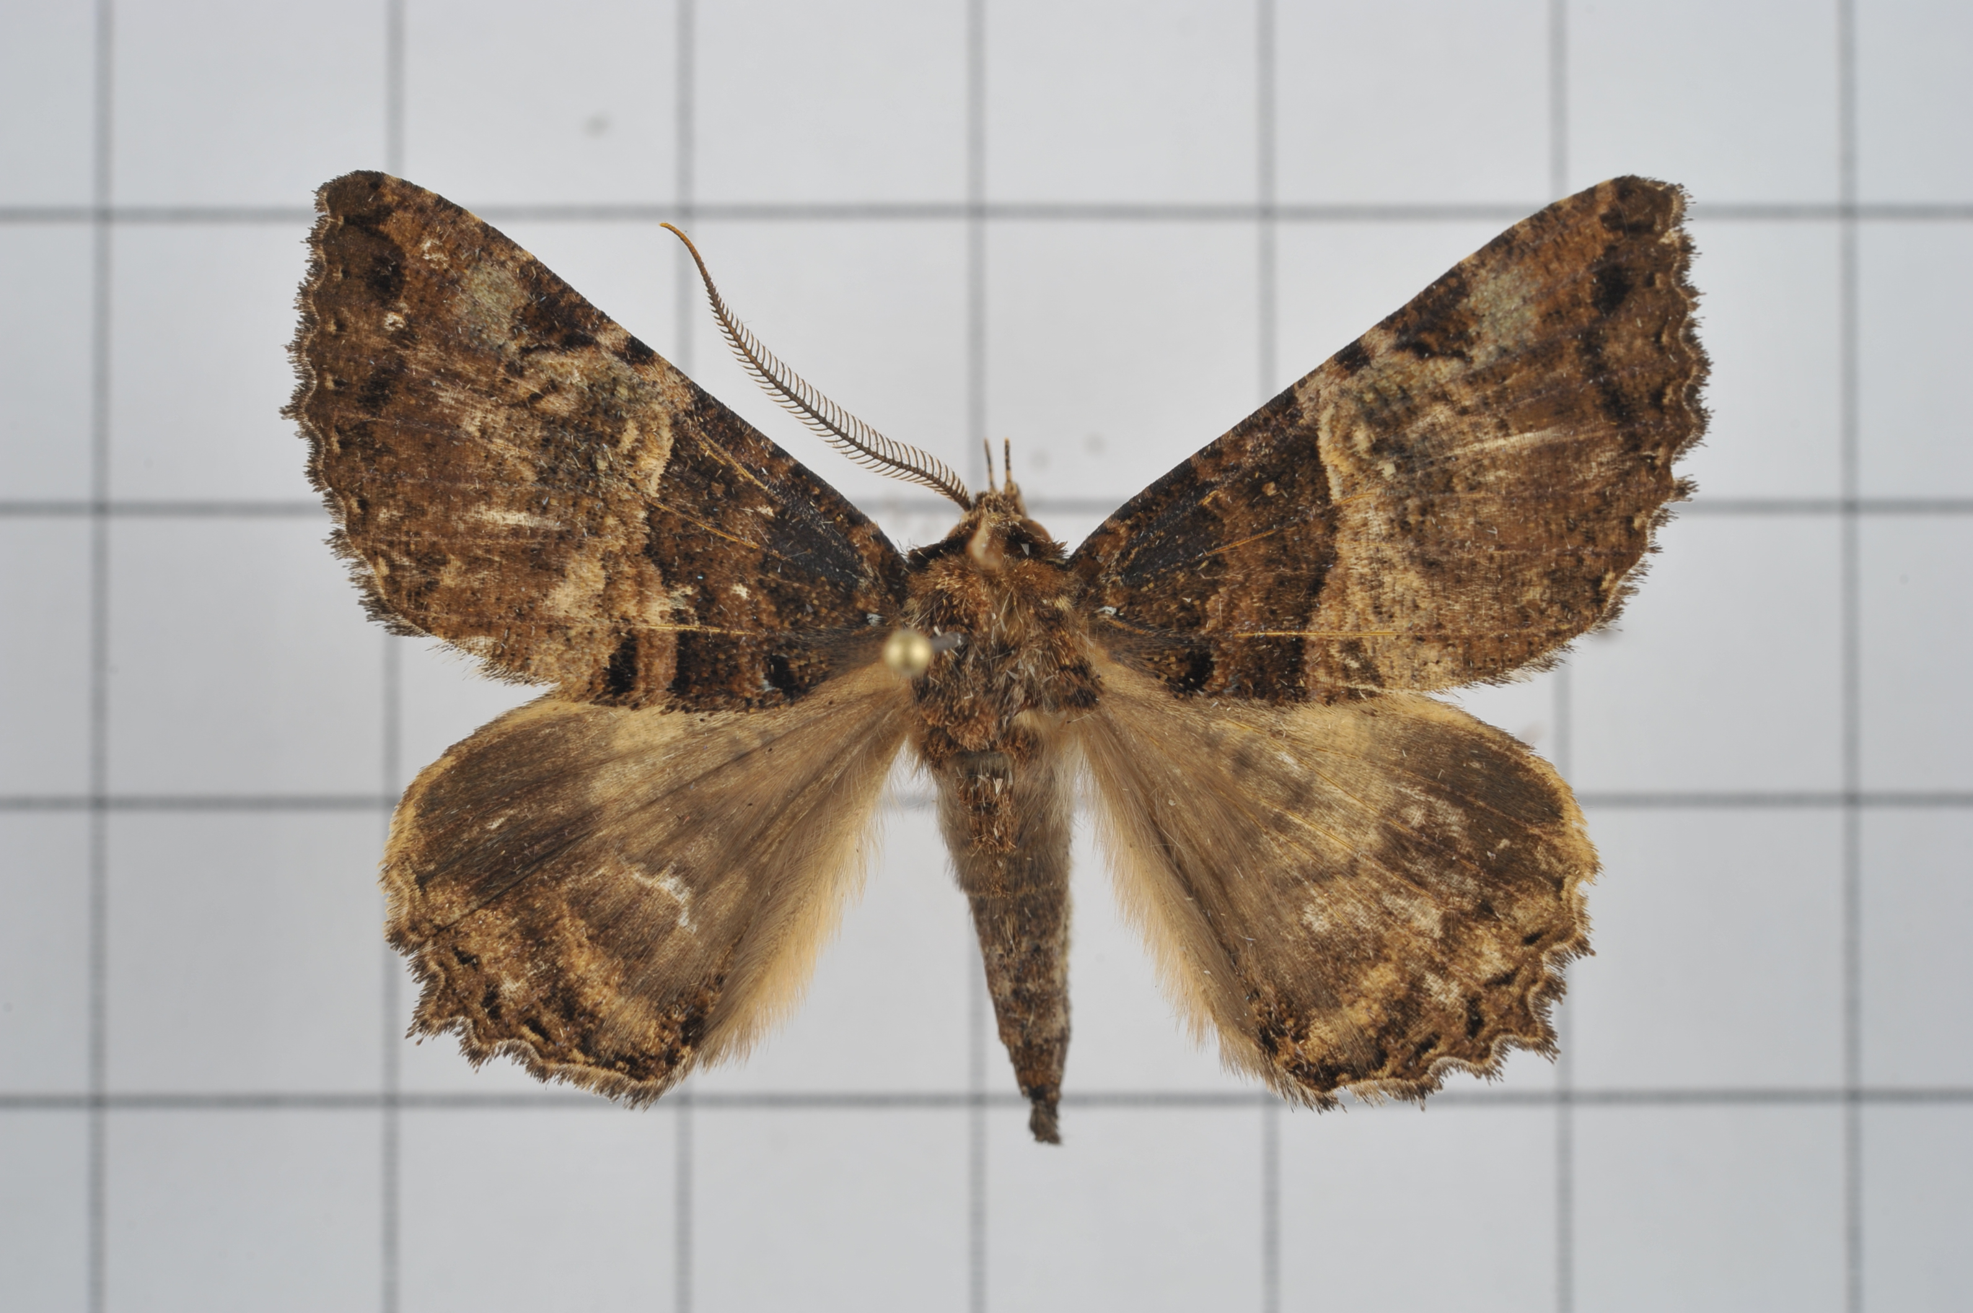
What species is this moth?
Daddala lucilla
